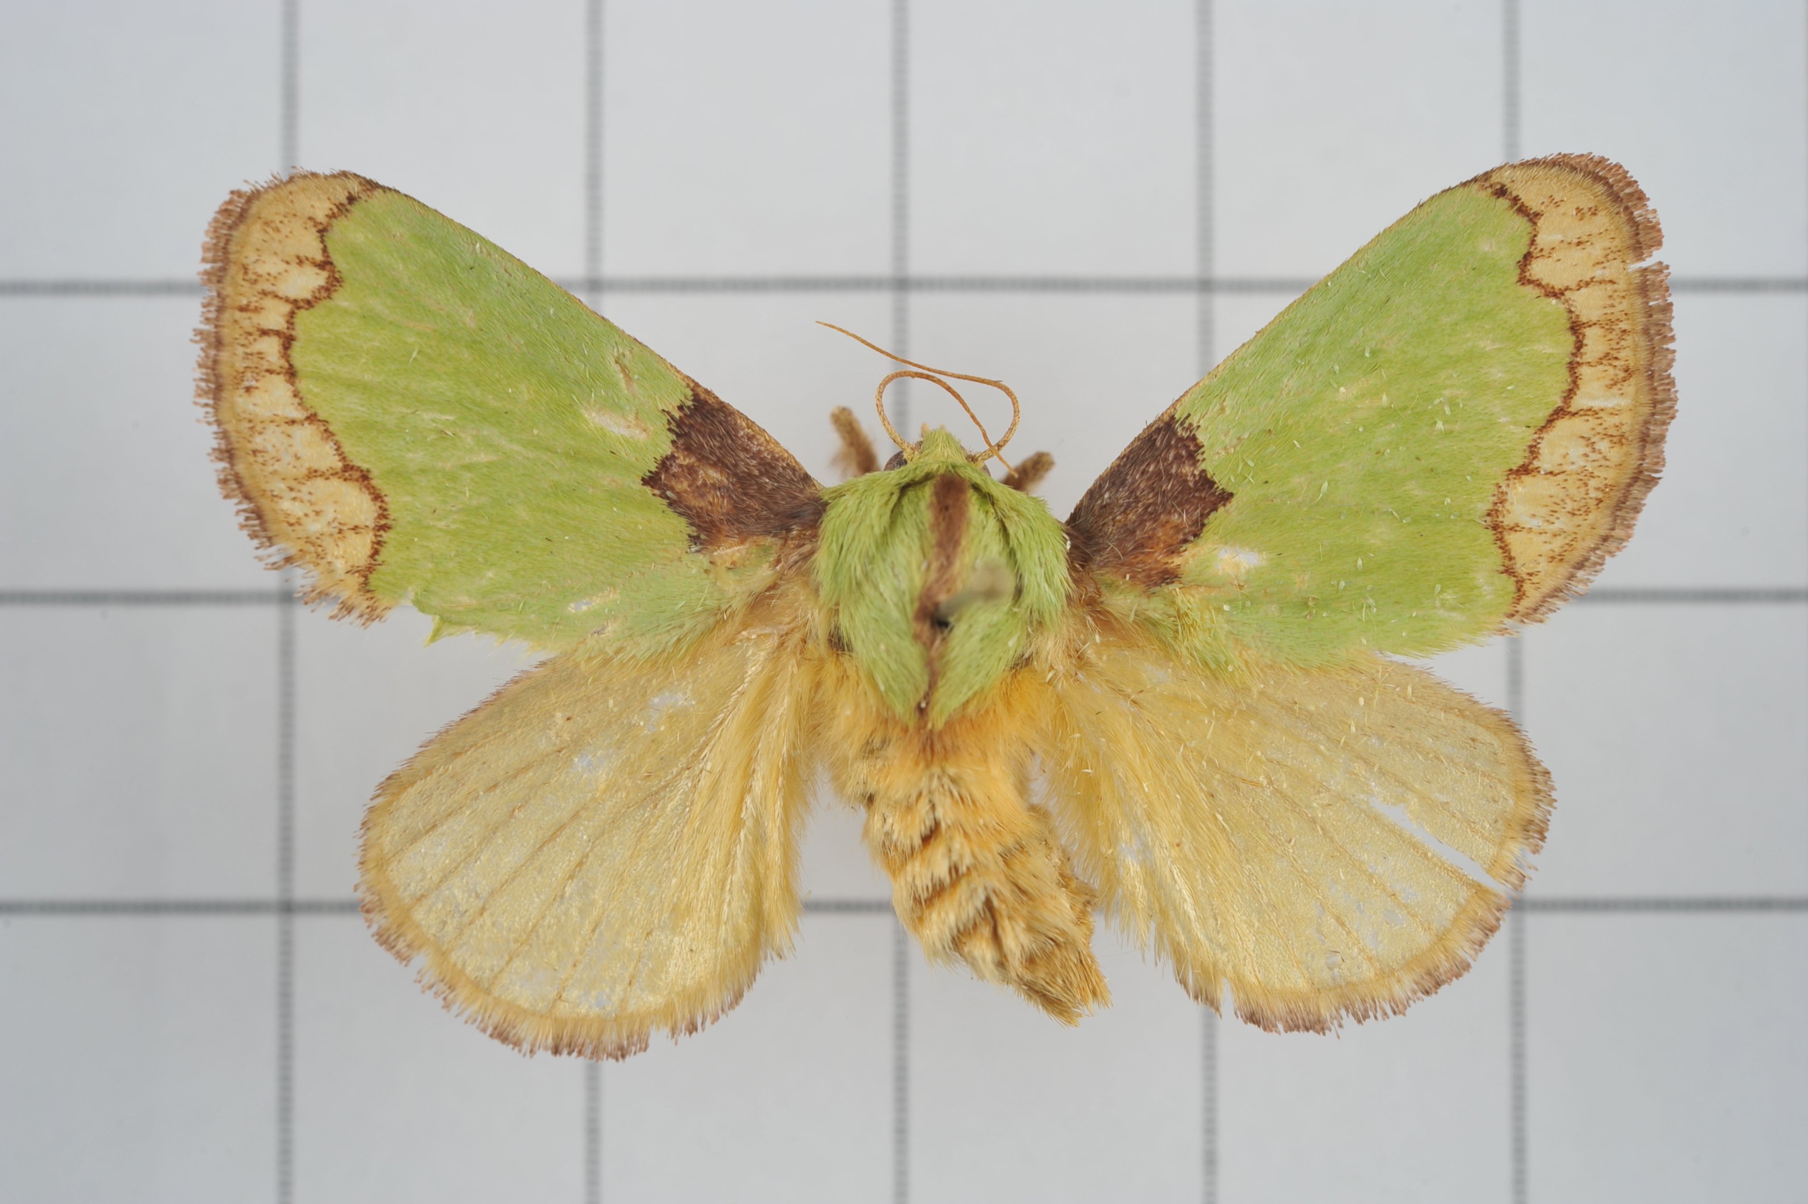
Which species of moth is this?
Parasa consocia
